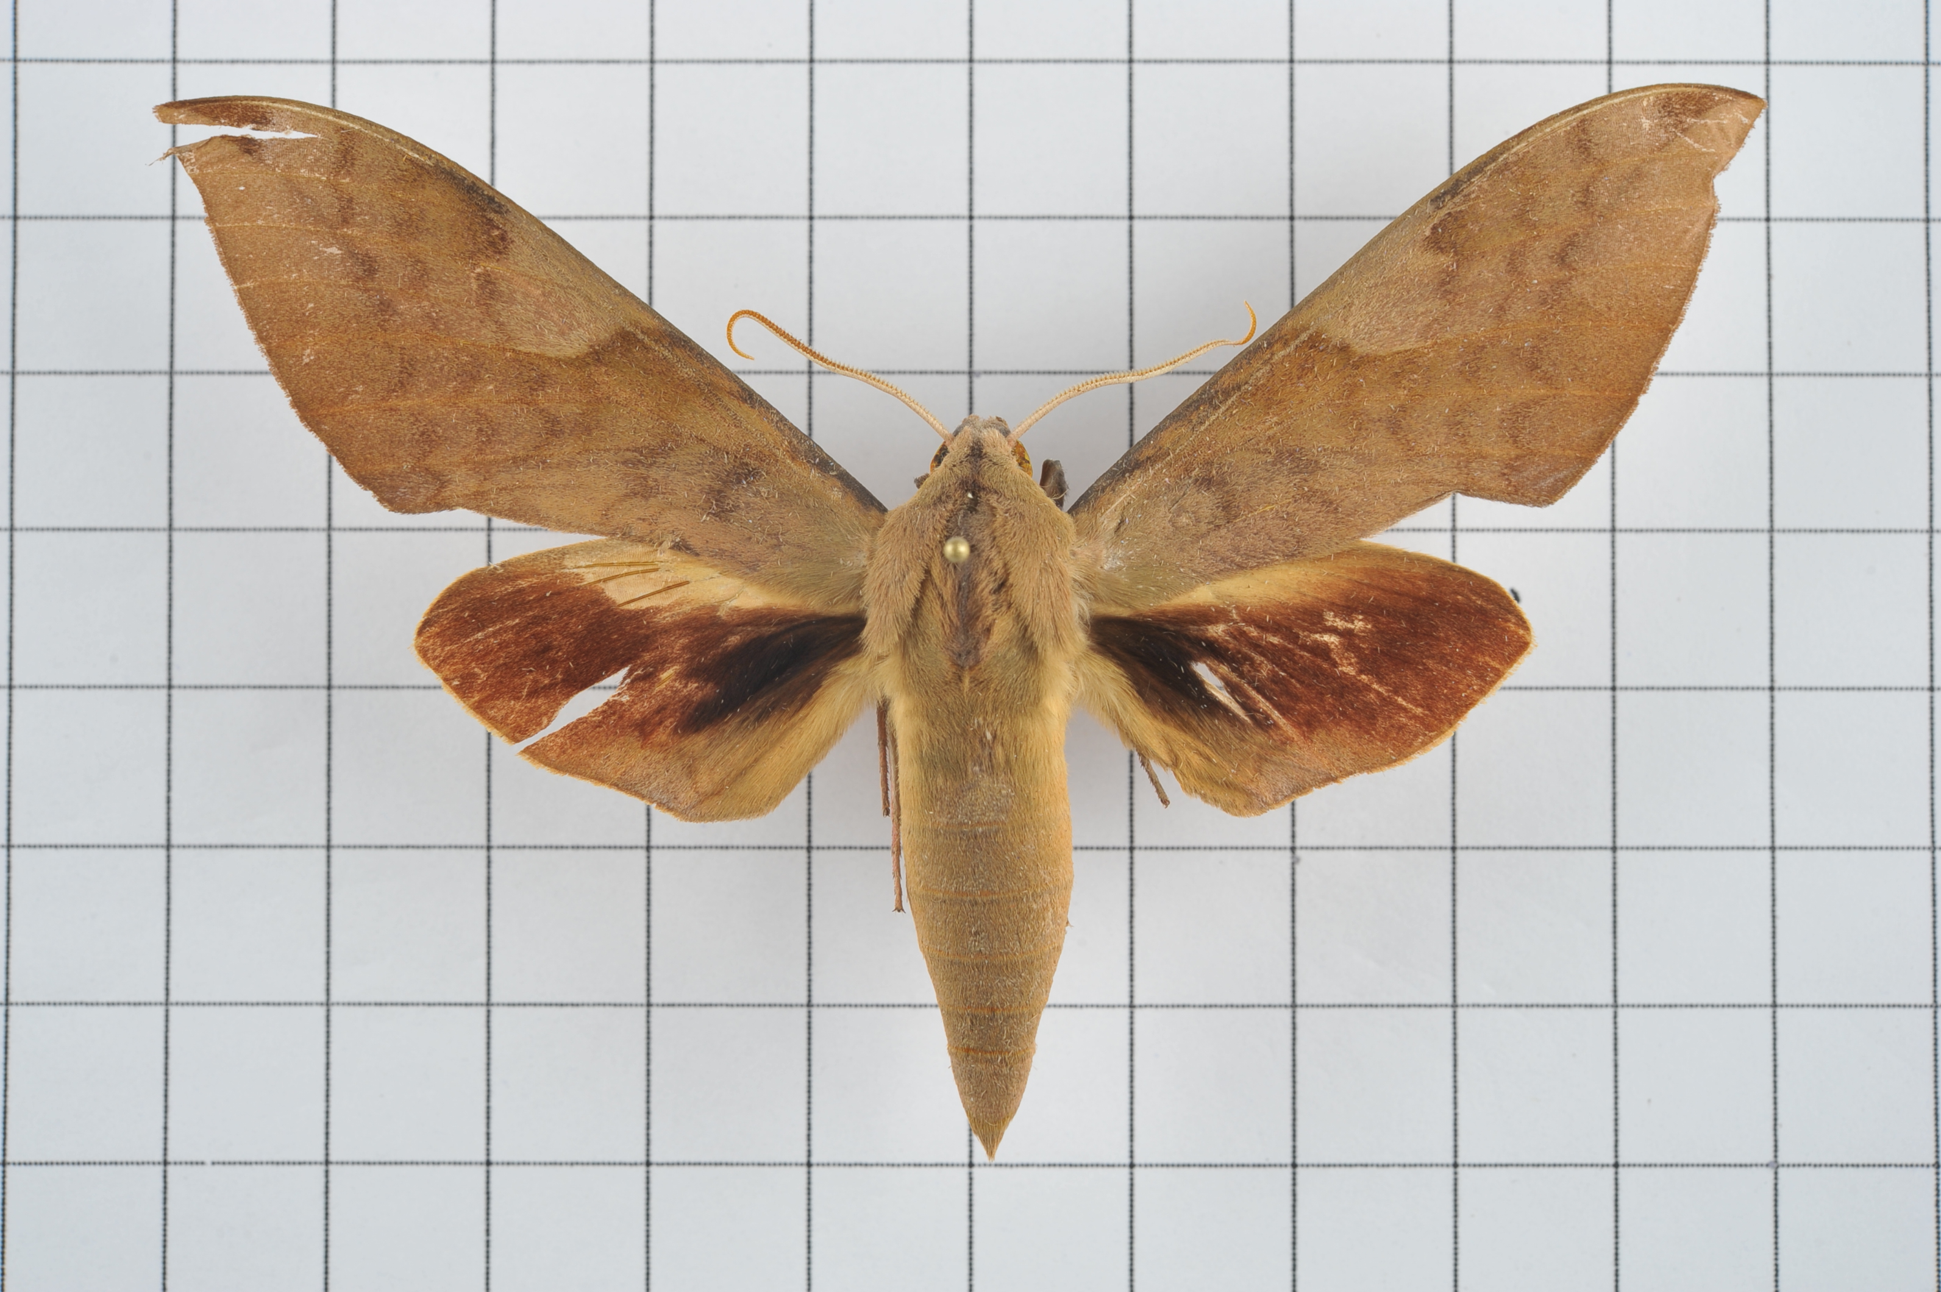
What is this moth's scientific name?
Clanis bilineata formosana
